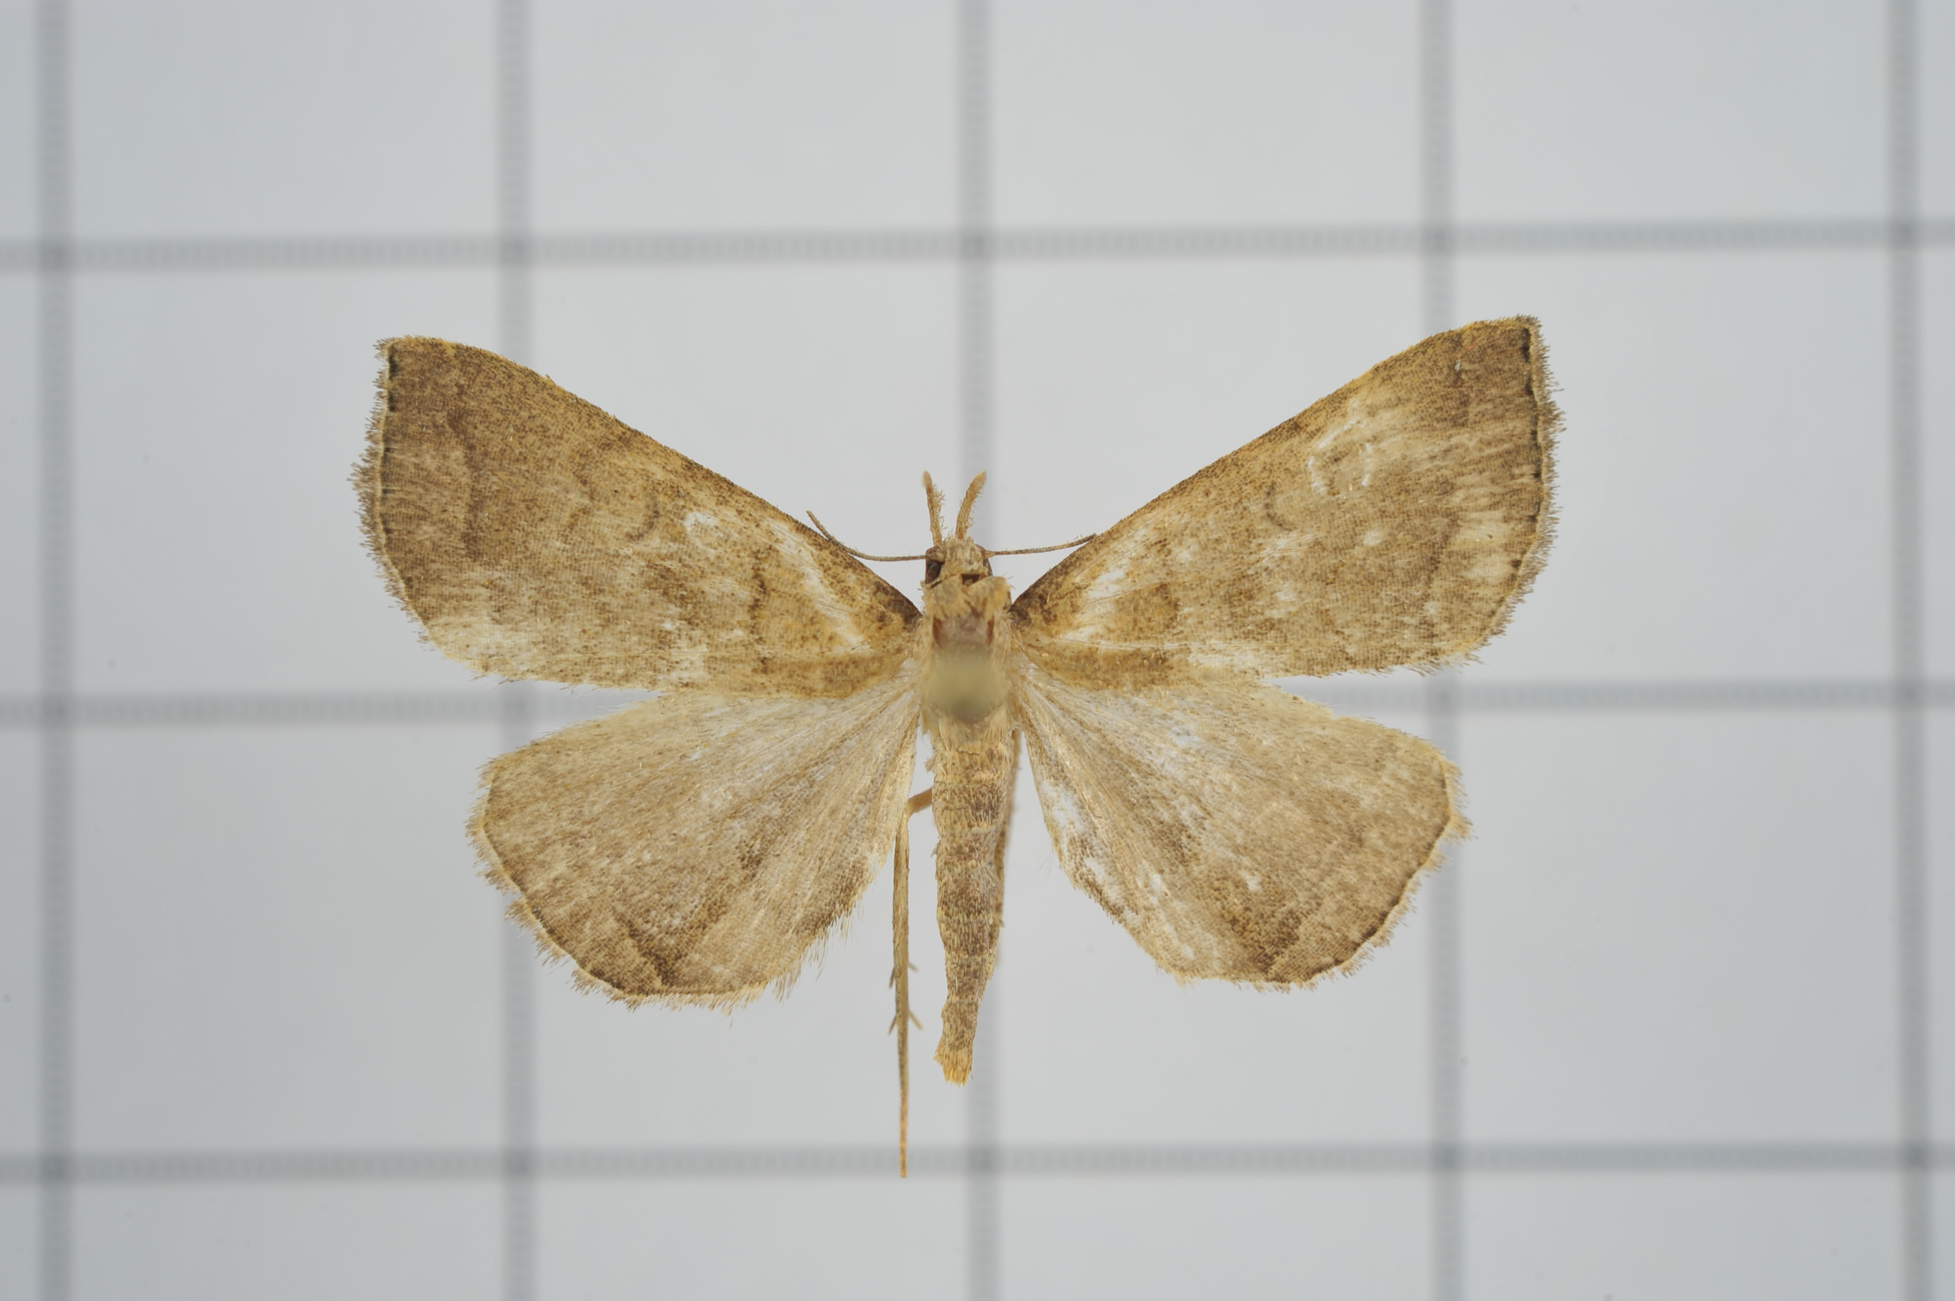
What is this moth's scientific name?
Herminia undulata
